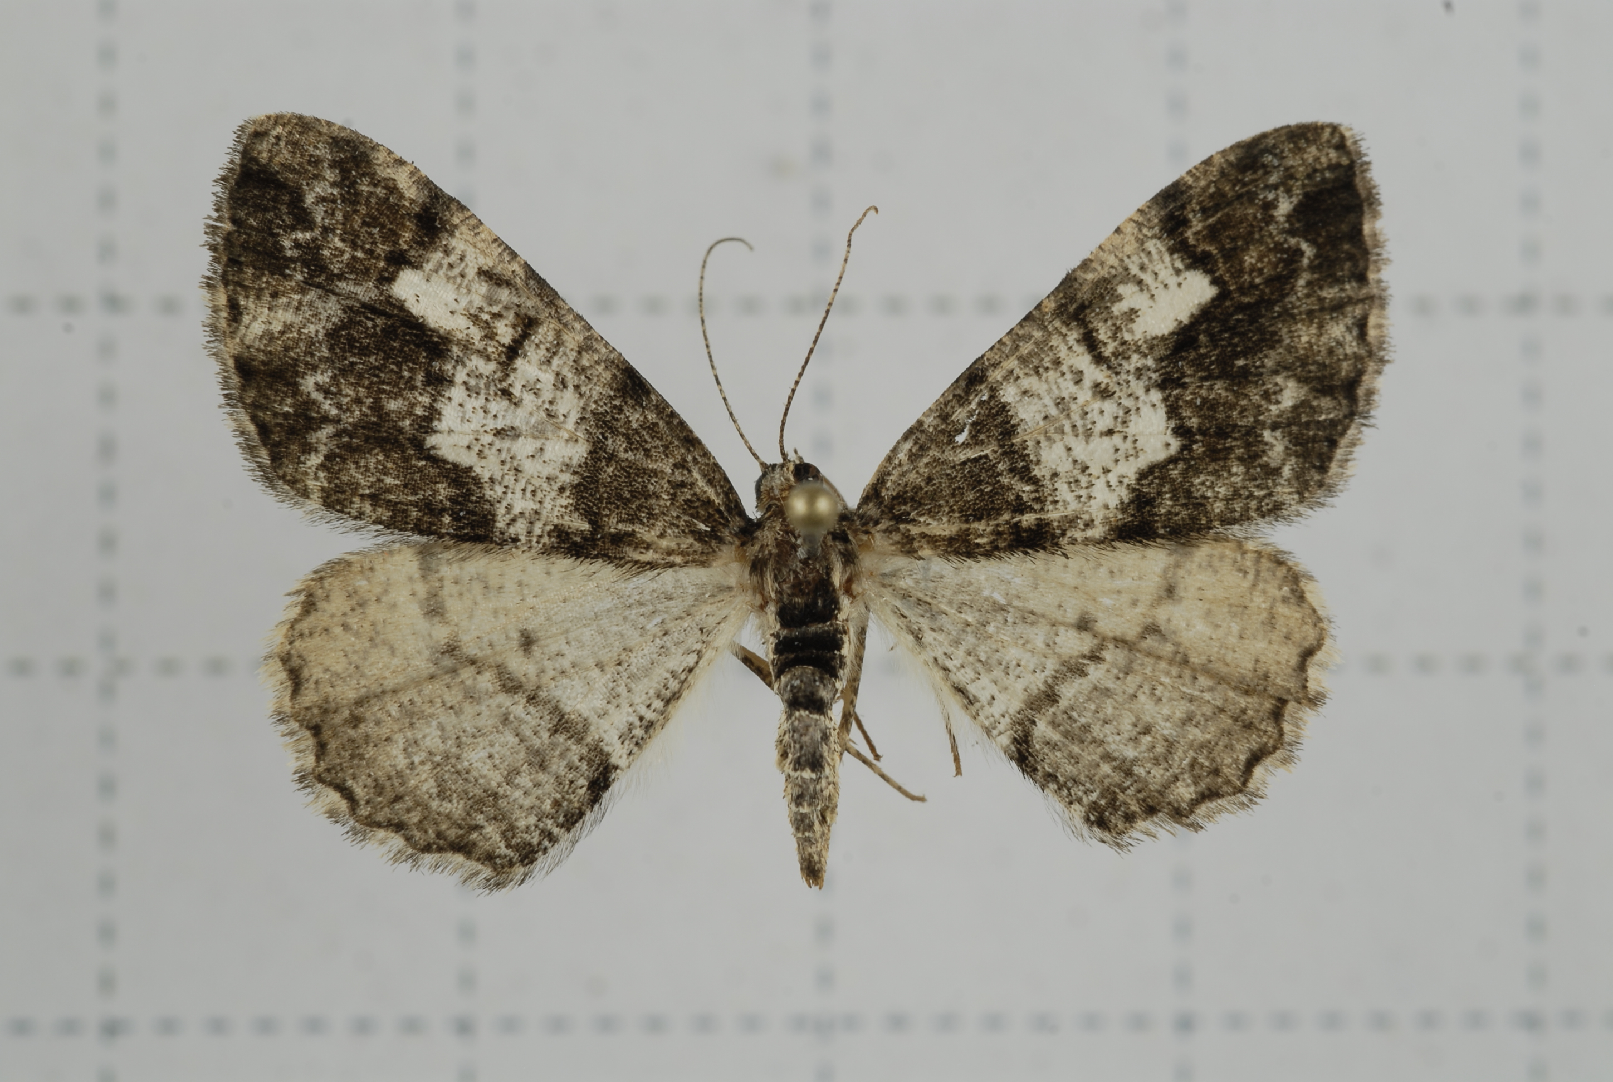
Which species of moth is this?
Alcis anmashanensis
